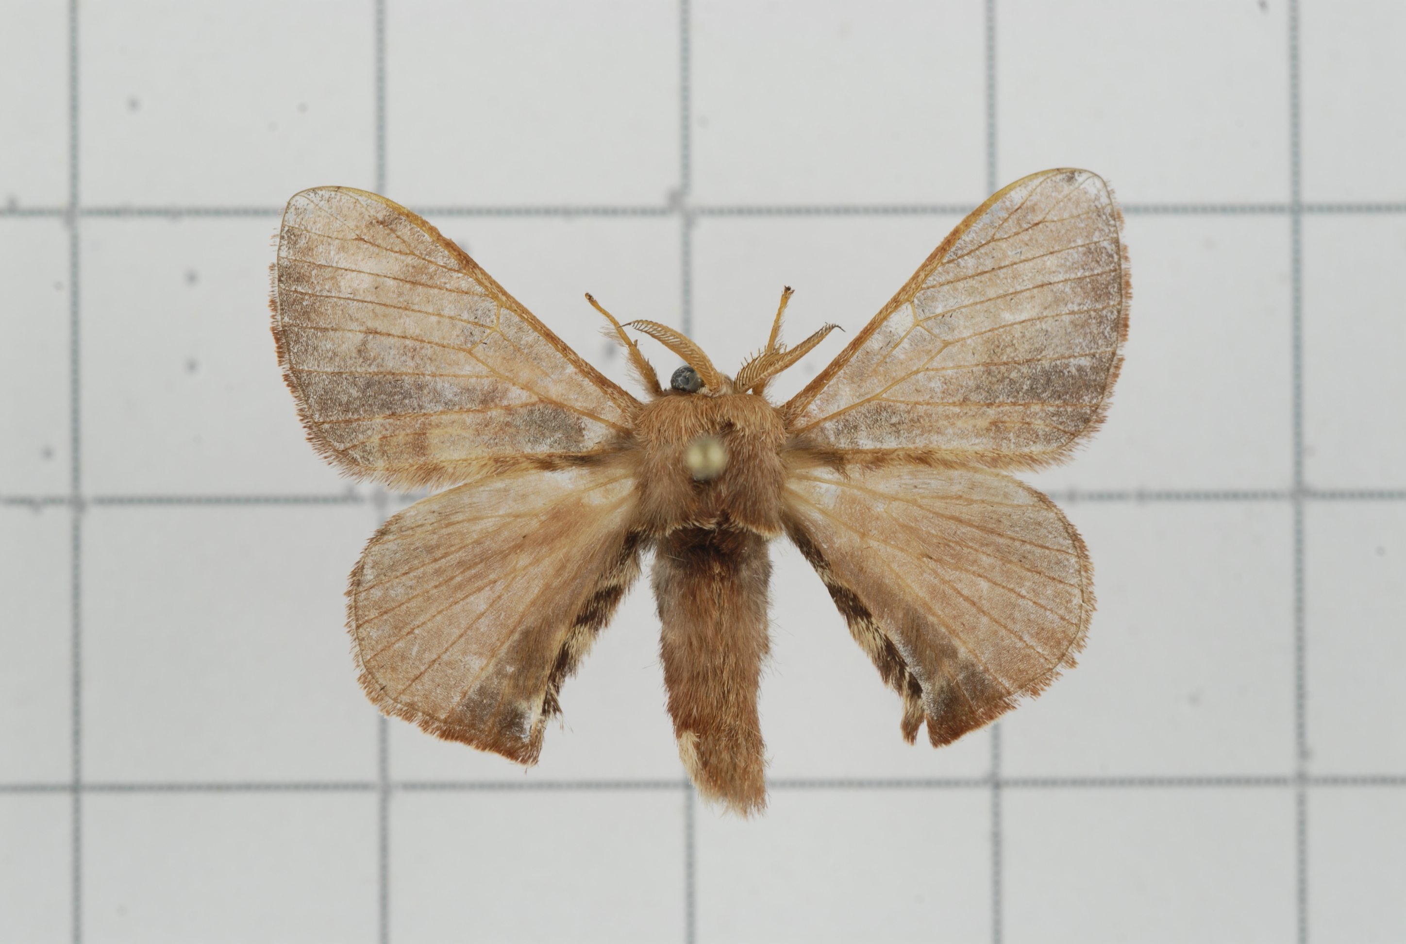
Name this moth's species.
Triuncina brunnea
